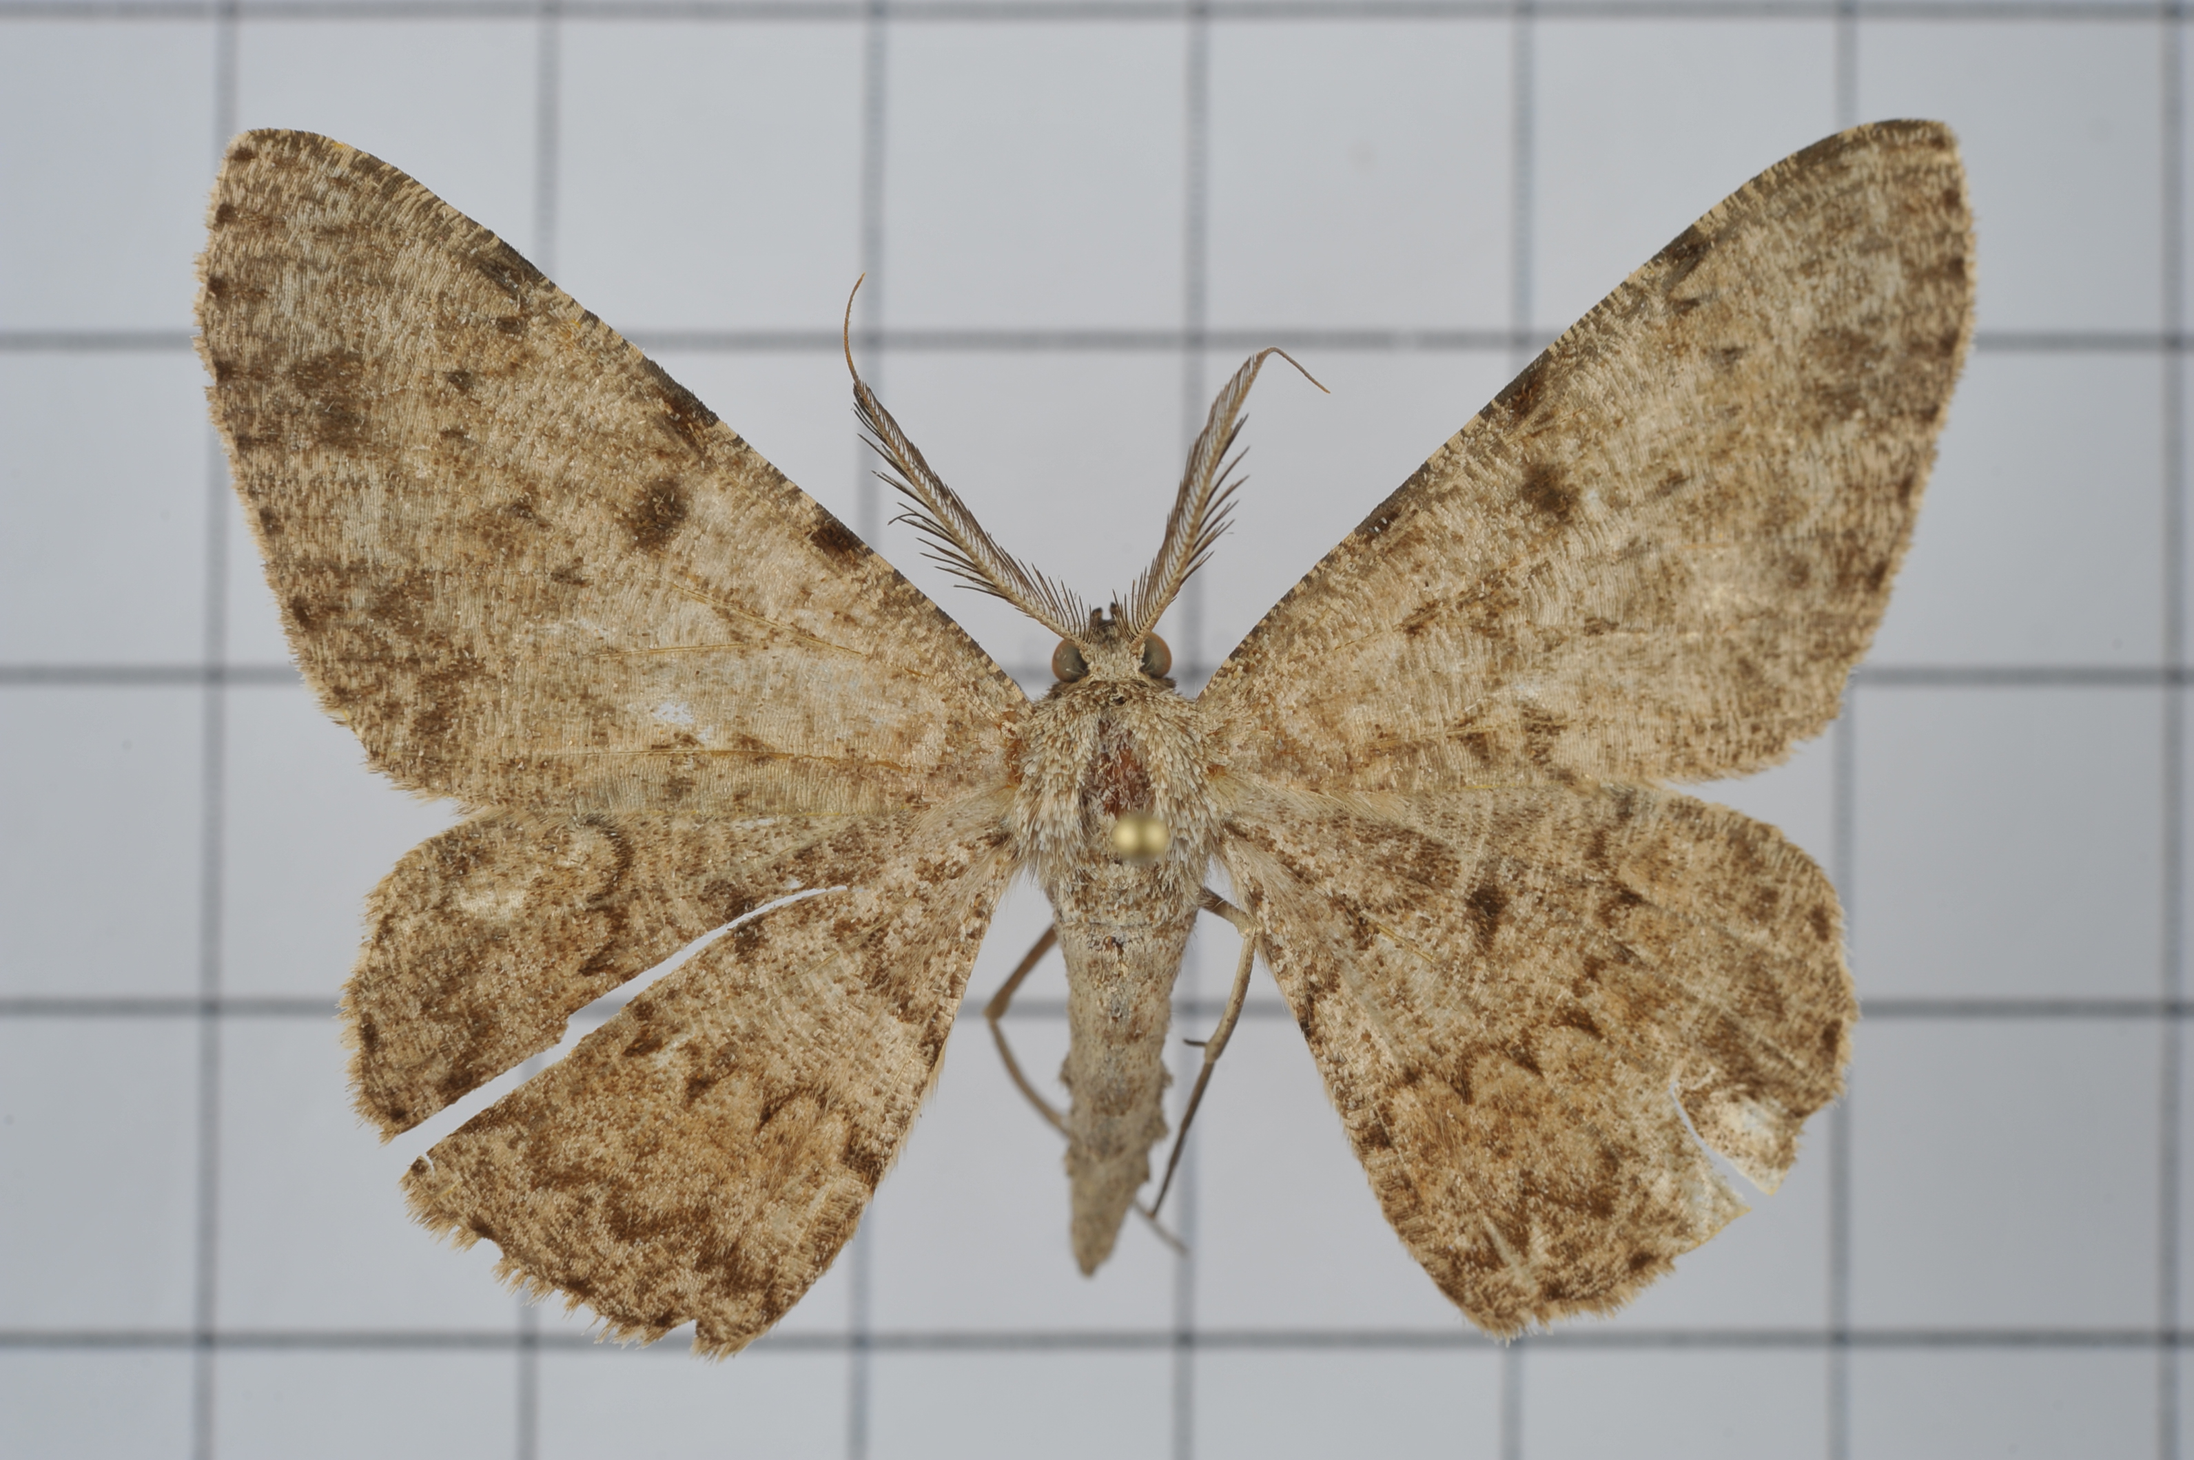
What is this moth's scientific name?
Hypomecis cineracea
